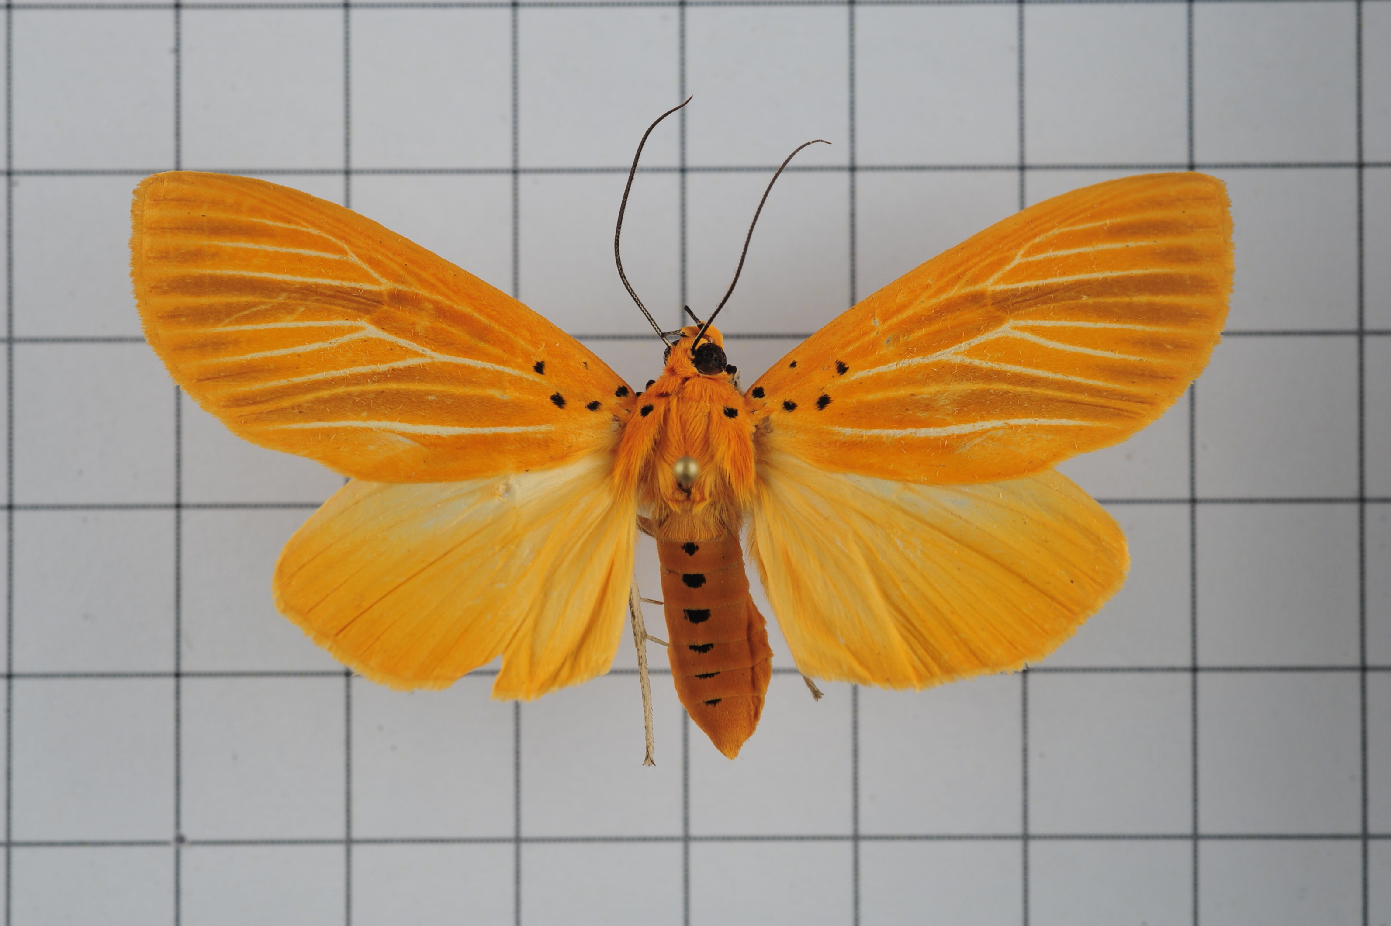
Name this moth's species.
Asota egens confinis
